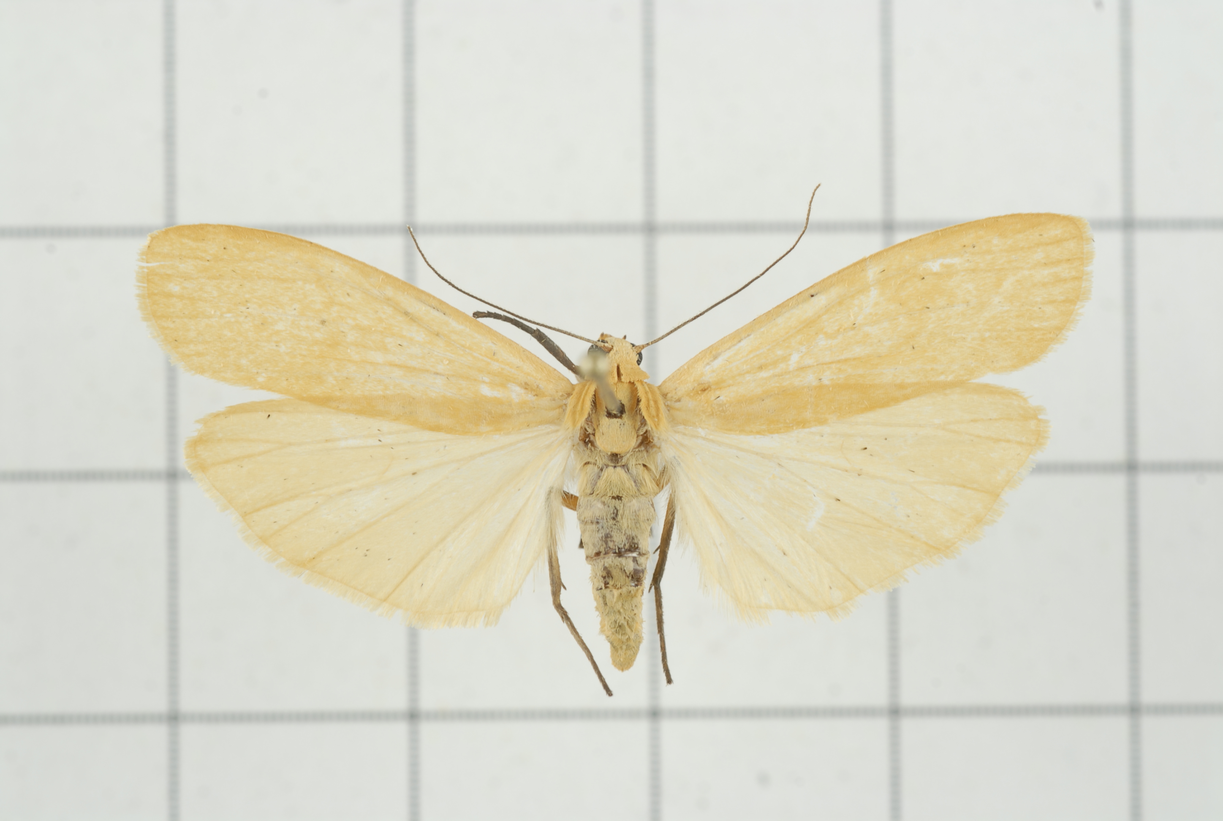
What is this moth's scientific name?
Katha magnata magnata
